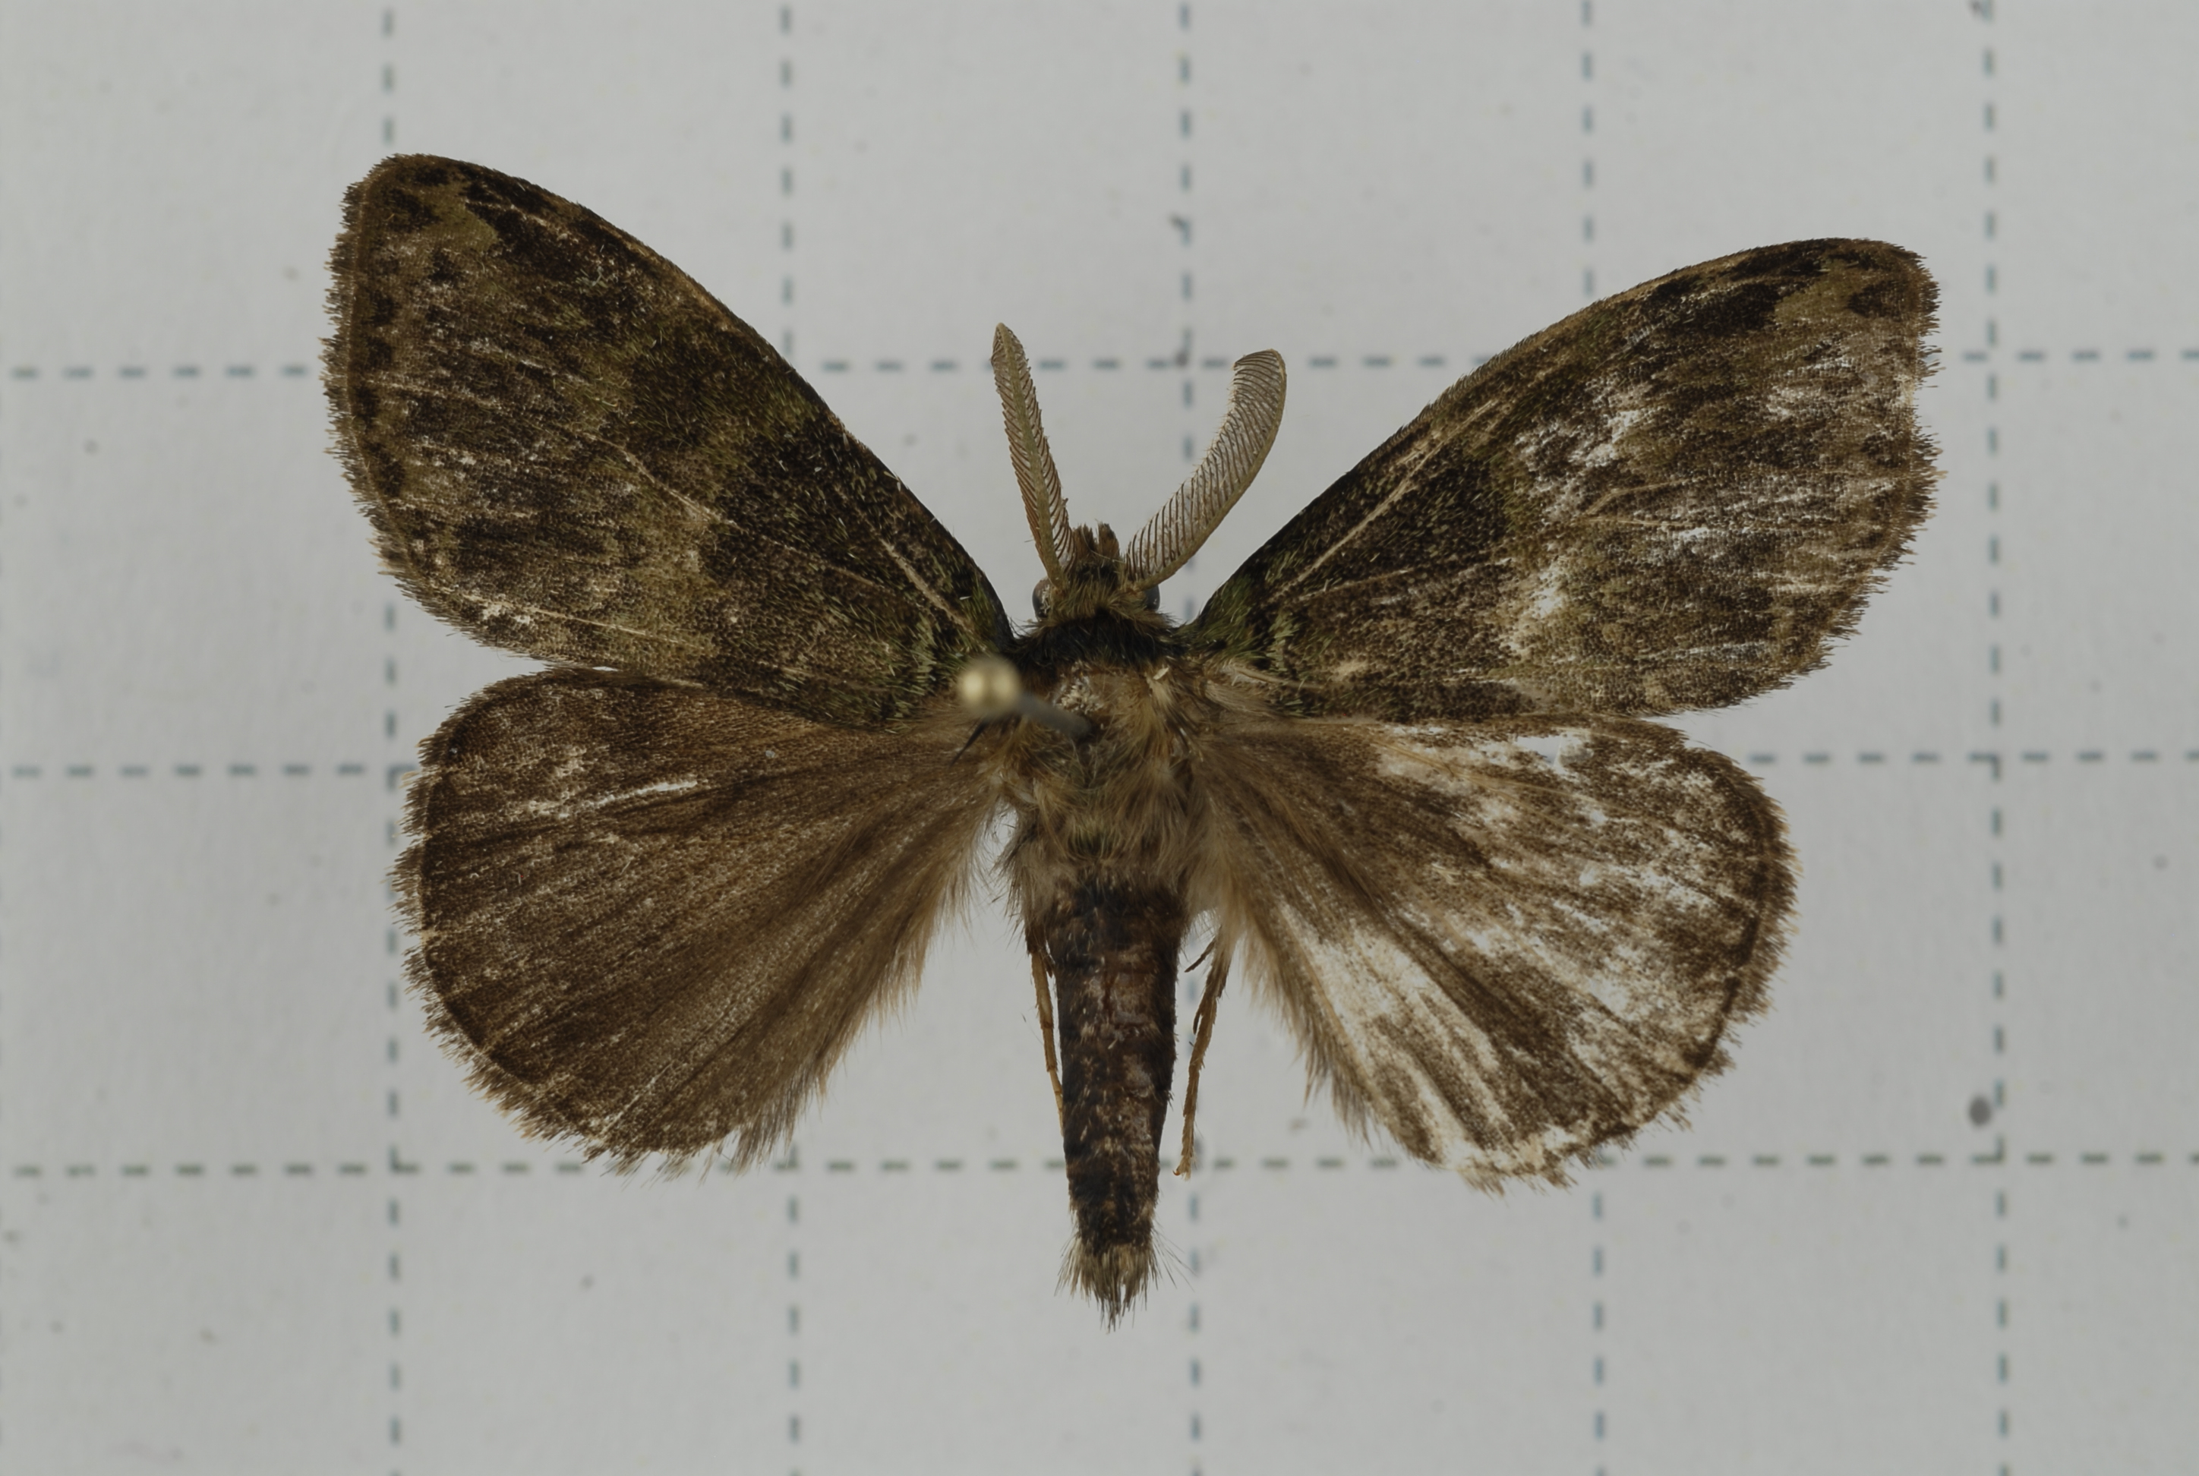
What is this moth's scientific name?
Ilema olivacea
